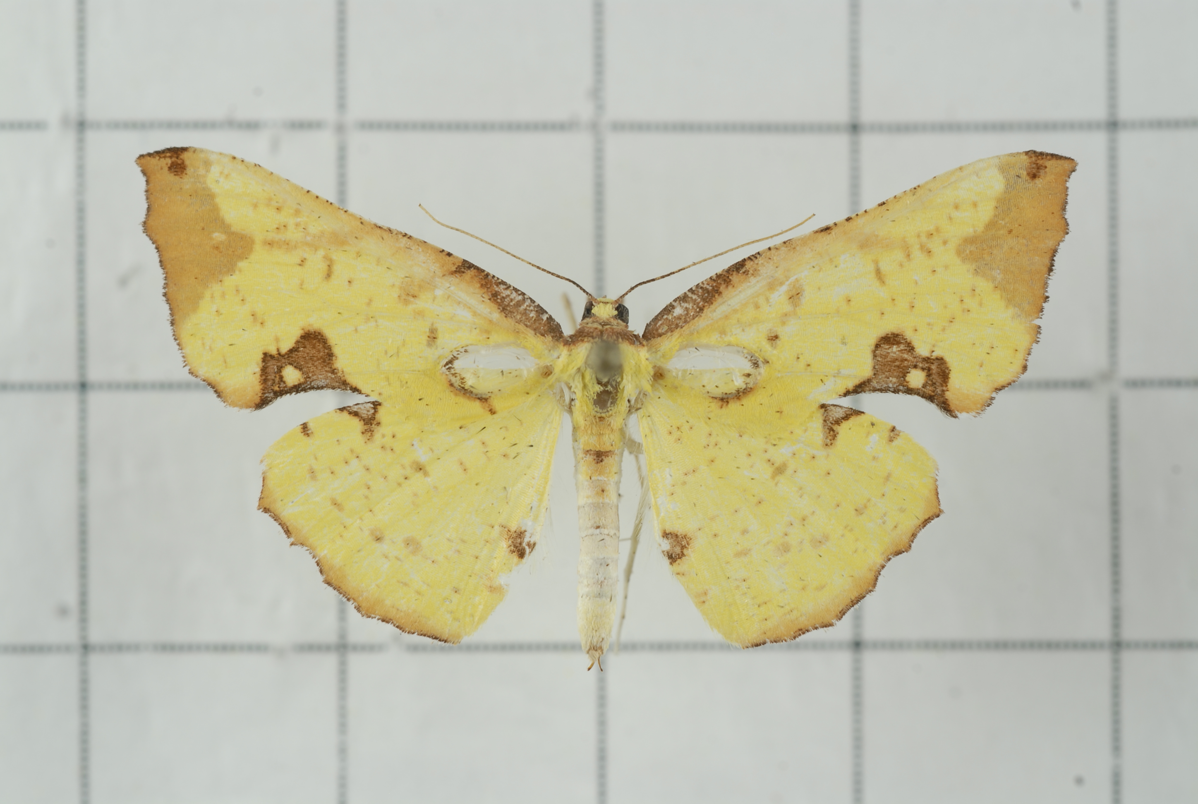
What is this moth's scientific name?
Corymica pryeri
